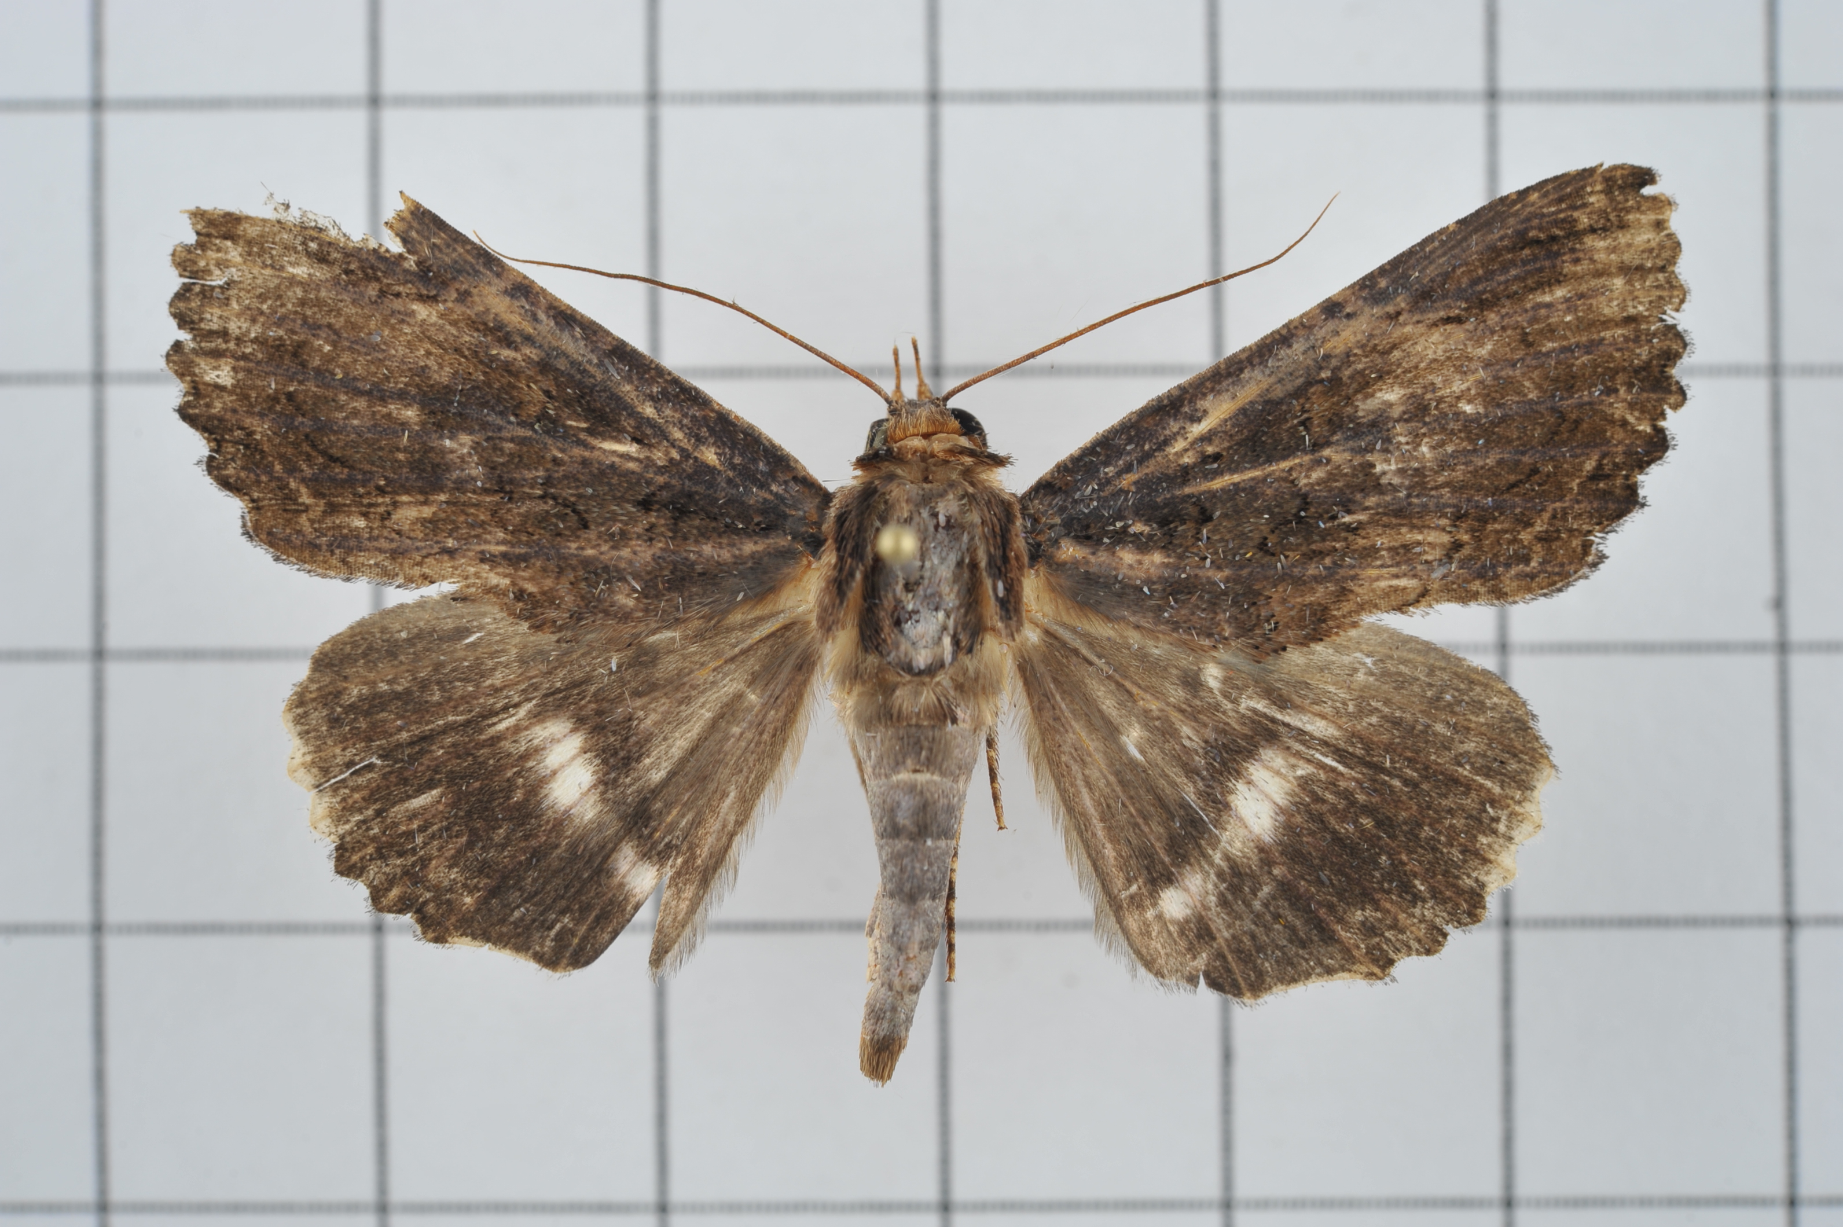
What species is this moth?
Ercheia cyllaria
